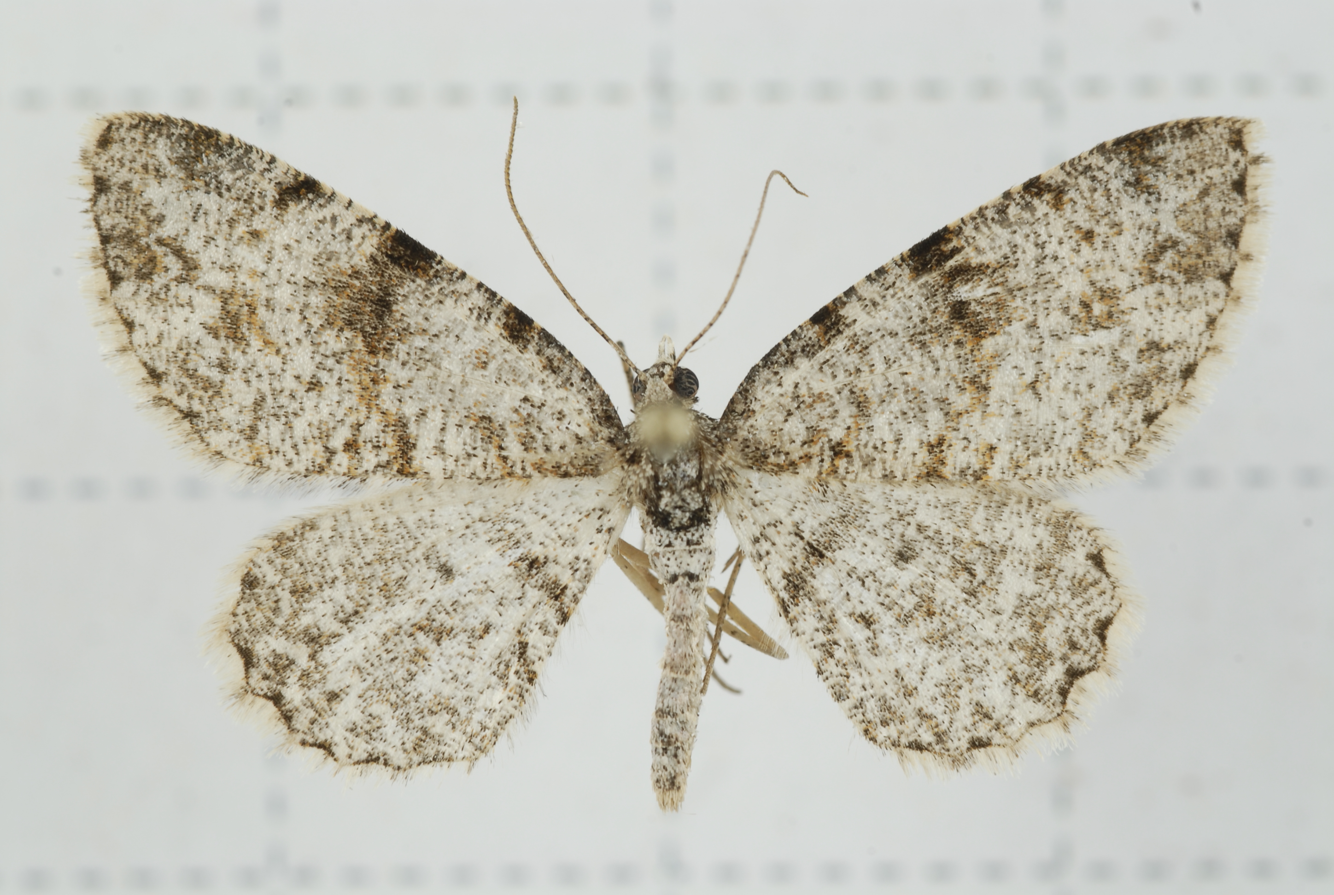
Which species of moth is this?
Protoboarmia amabilis
